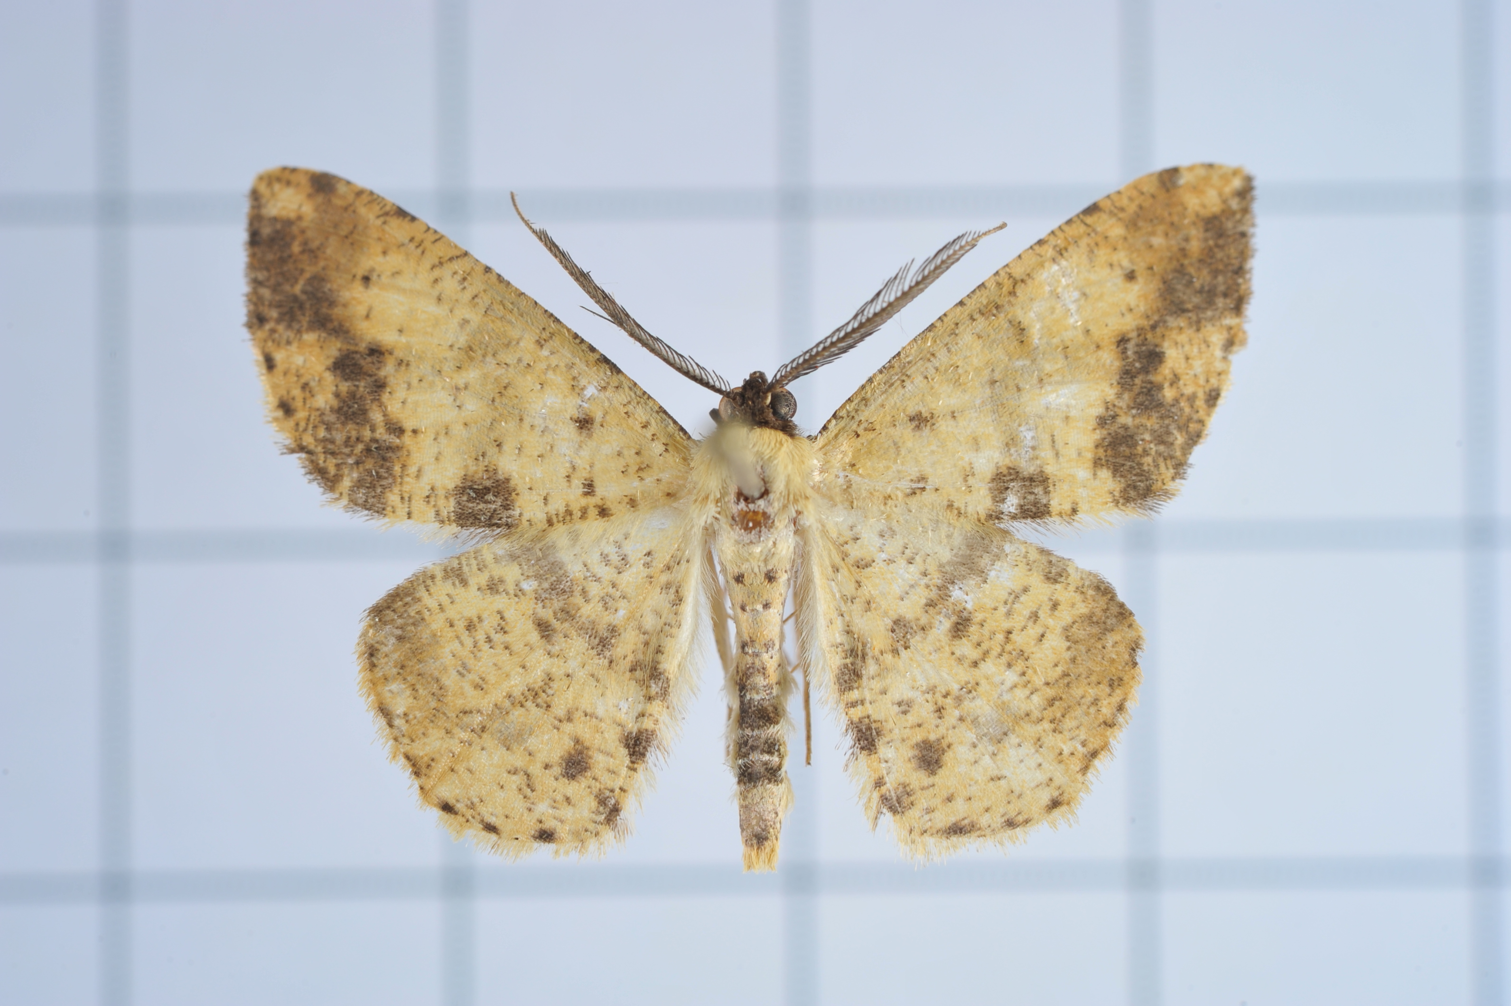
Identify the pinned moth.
Lophobates inchoata
